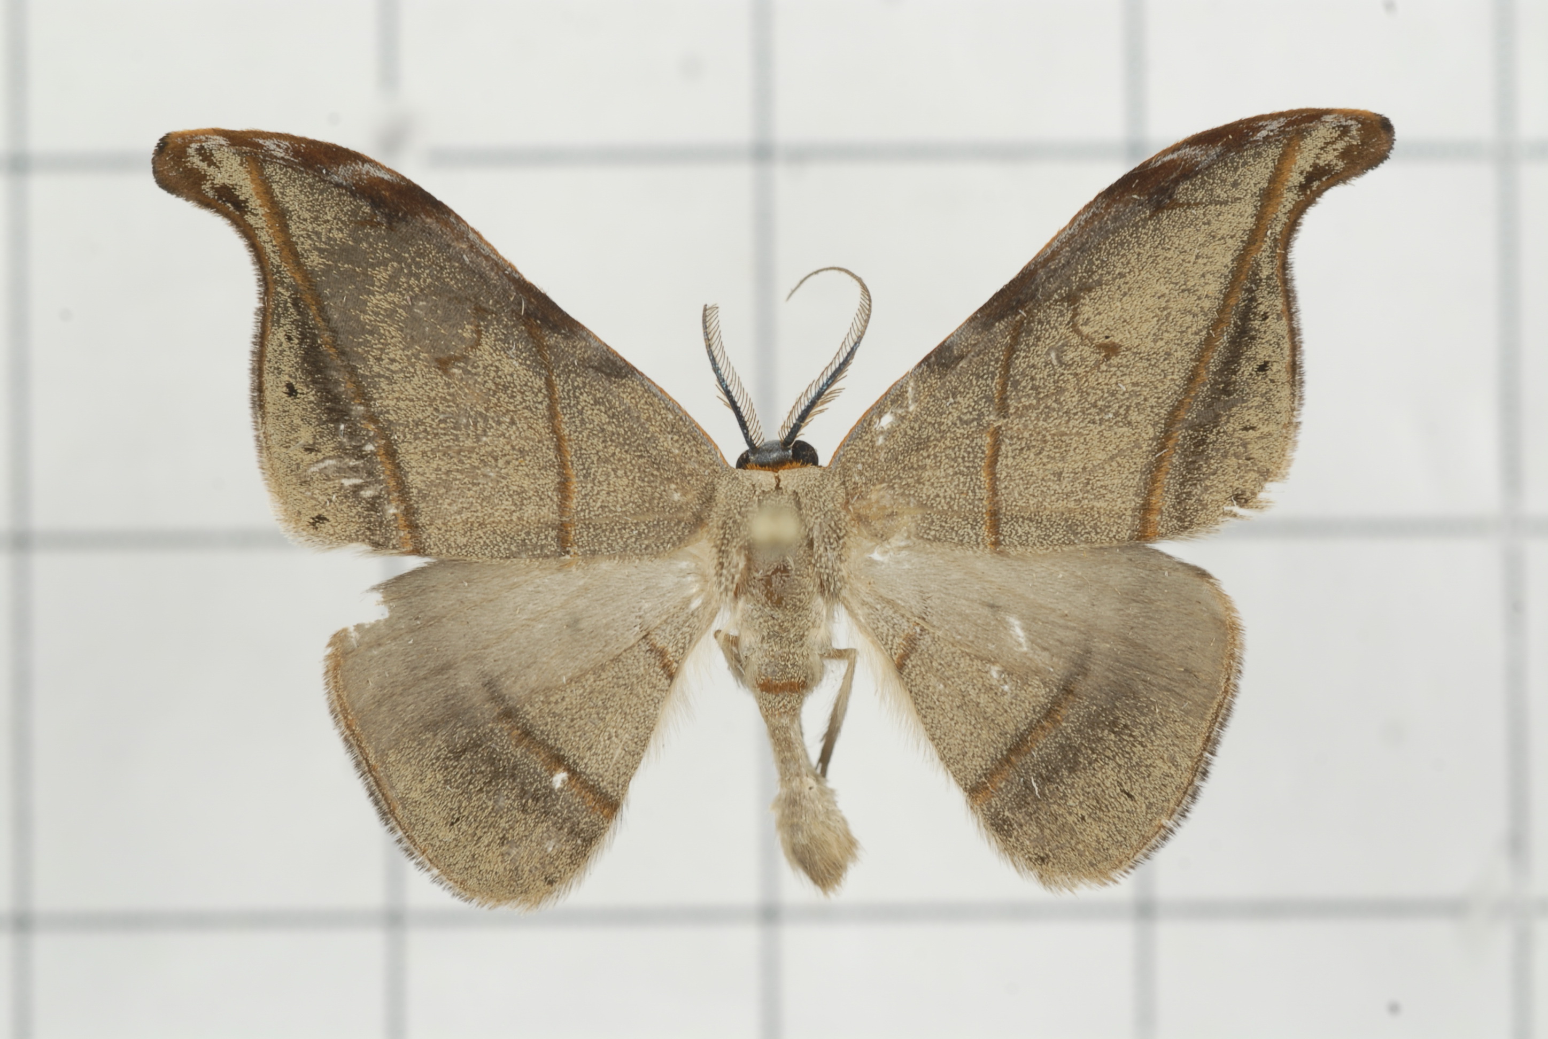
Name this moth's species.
Nordstromia semililacina
